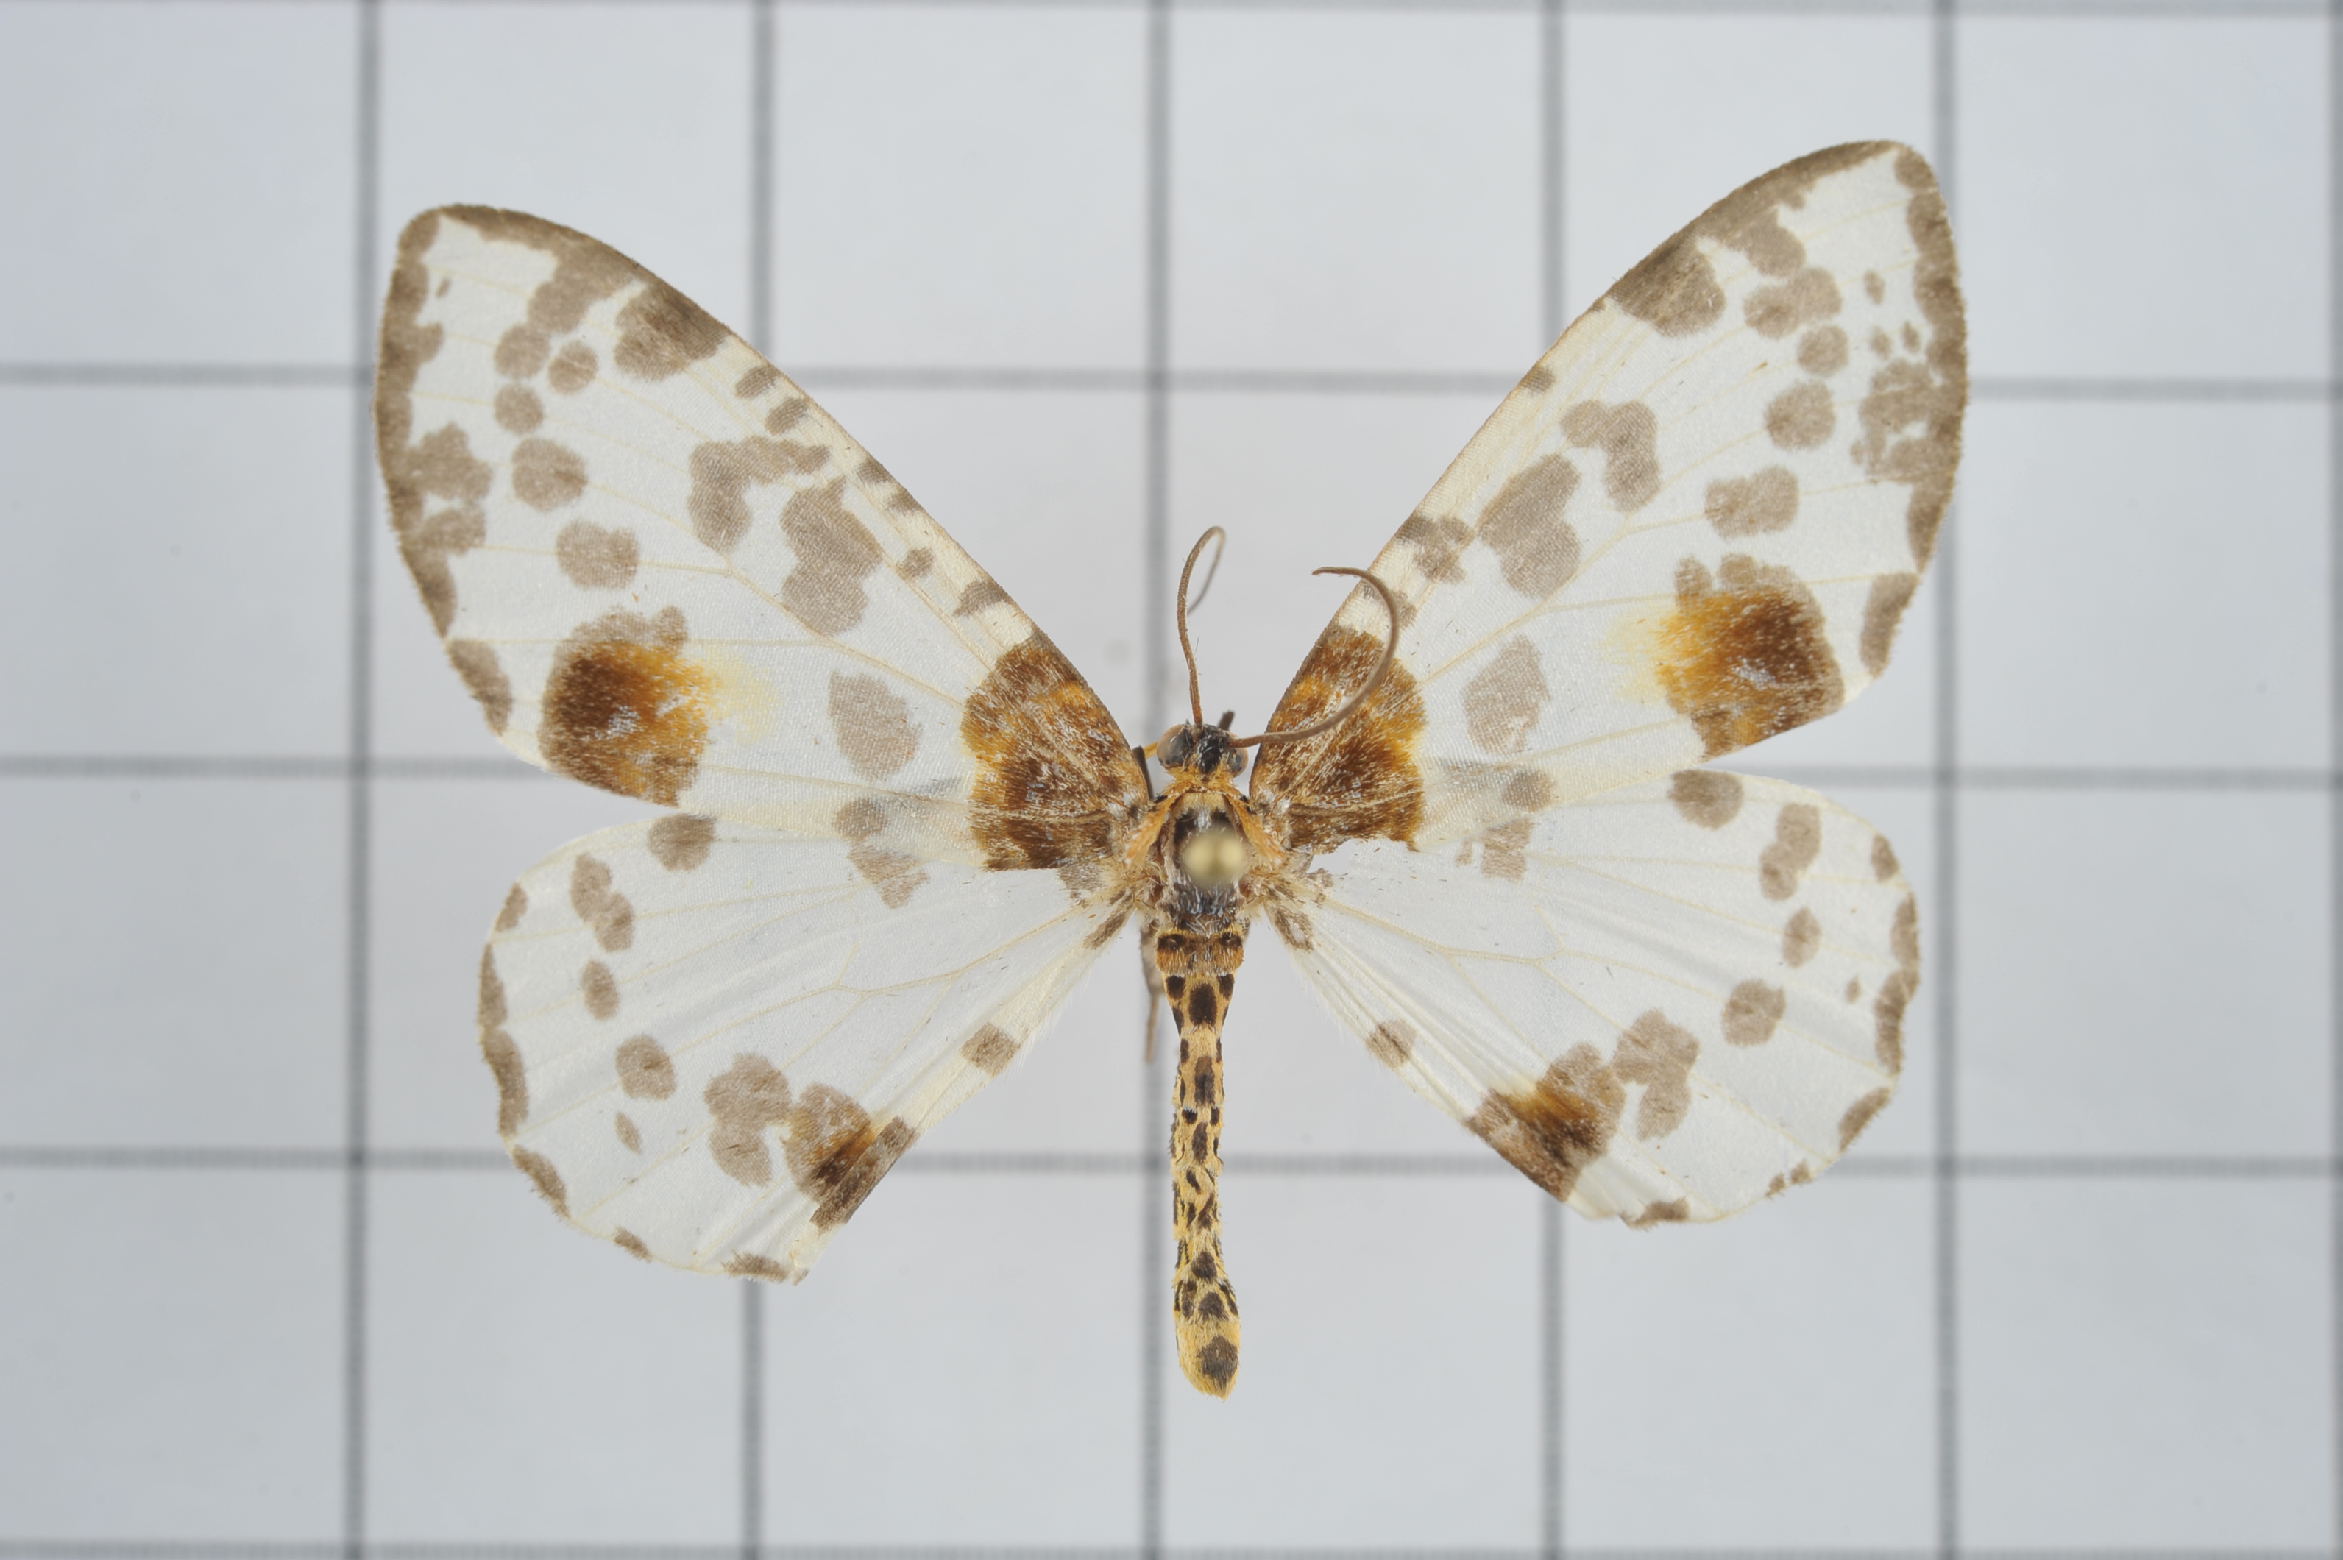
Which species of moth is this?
Abraxas adilluminata
